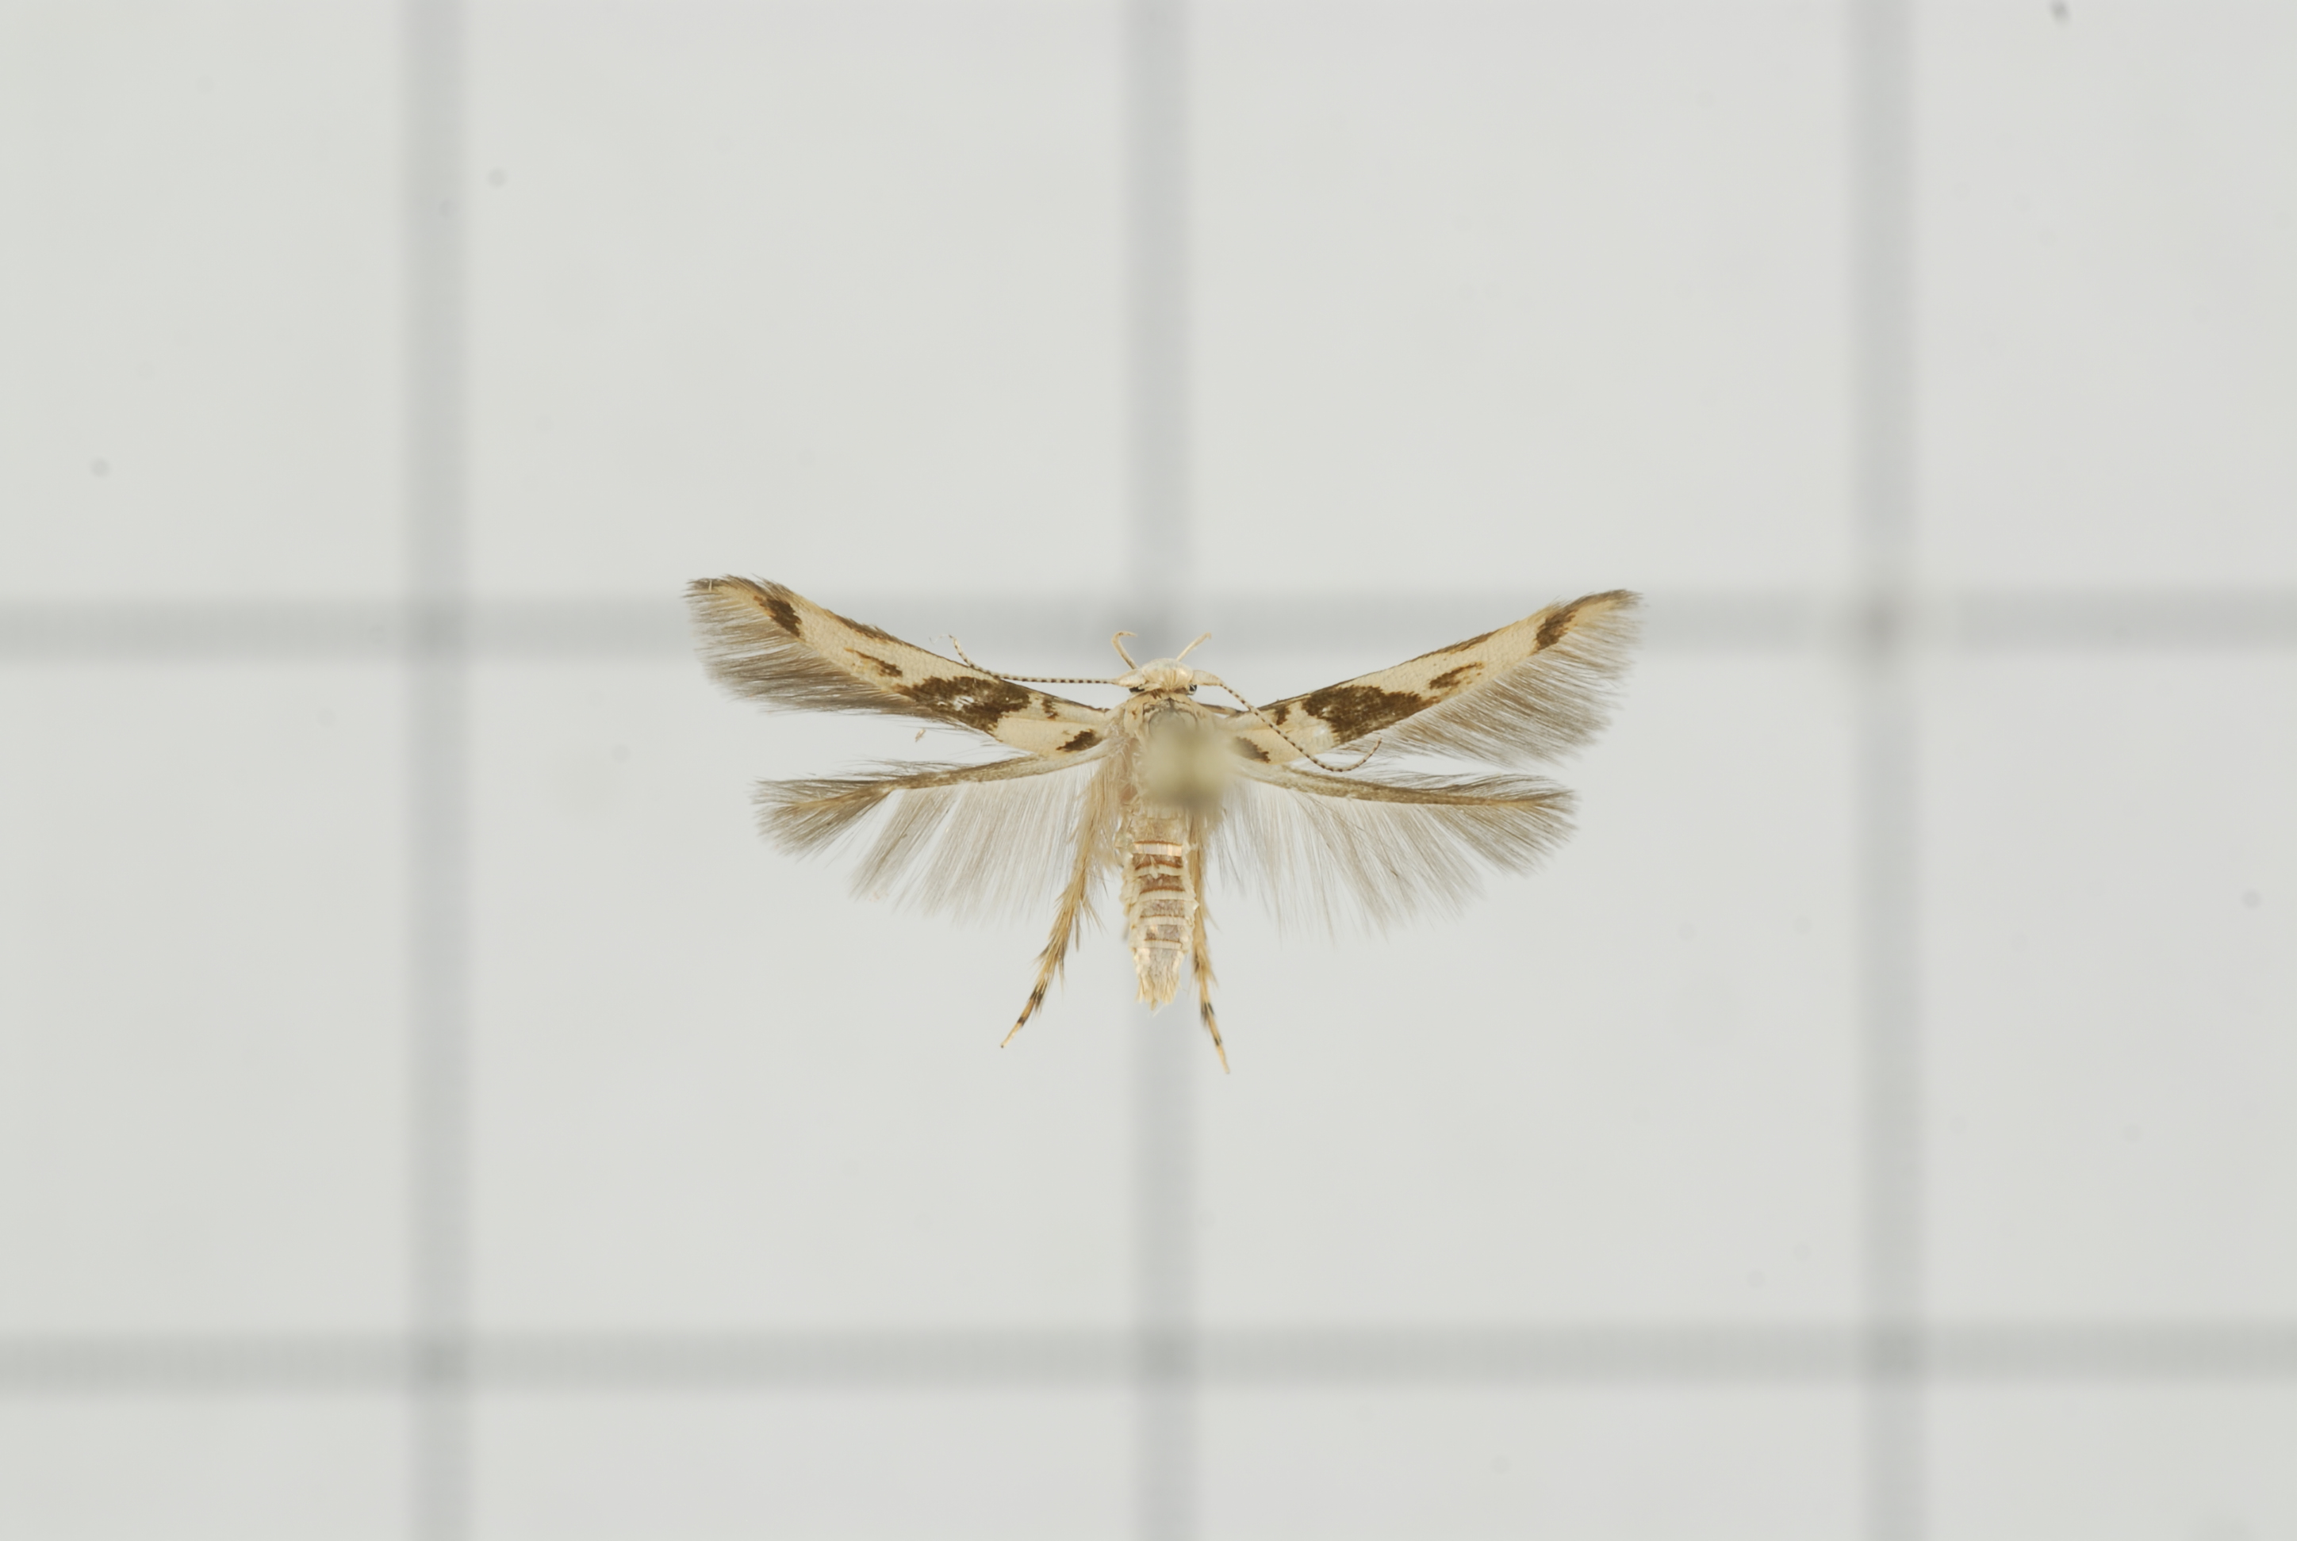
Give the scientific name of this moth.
Stathmopoda vietnamella
